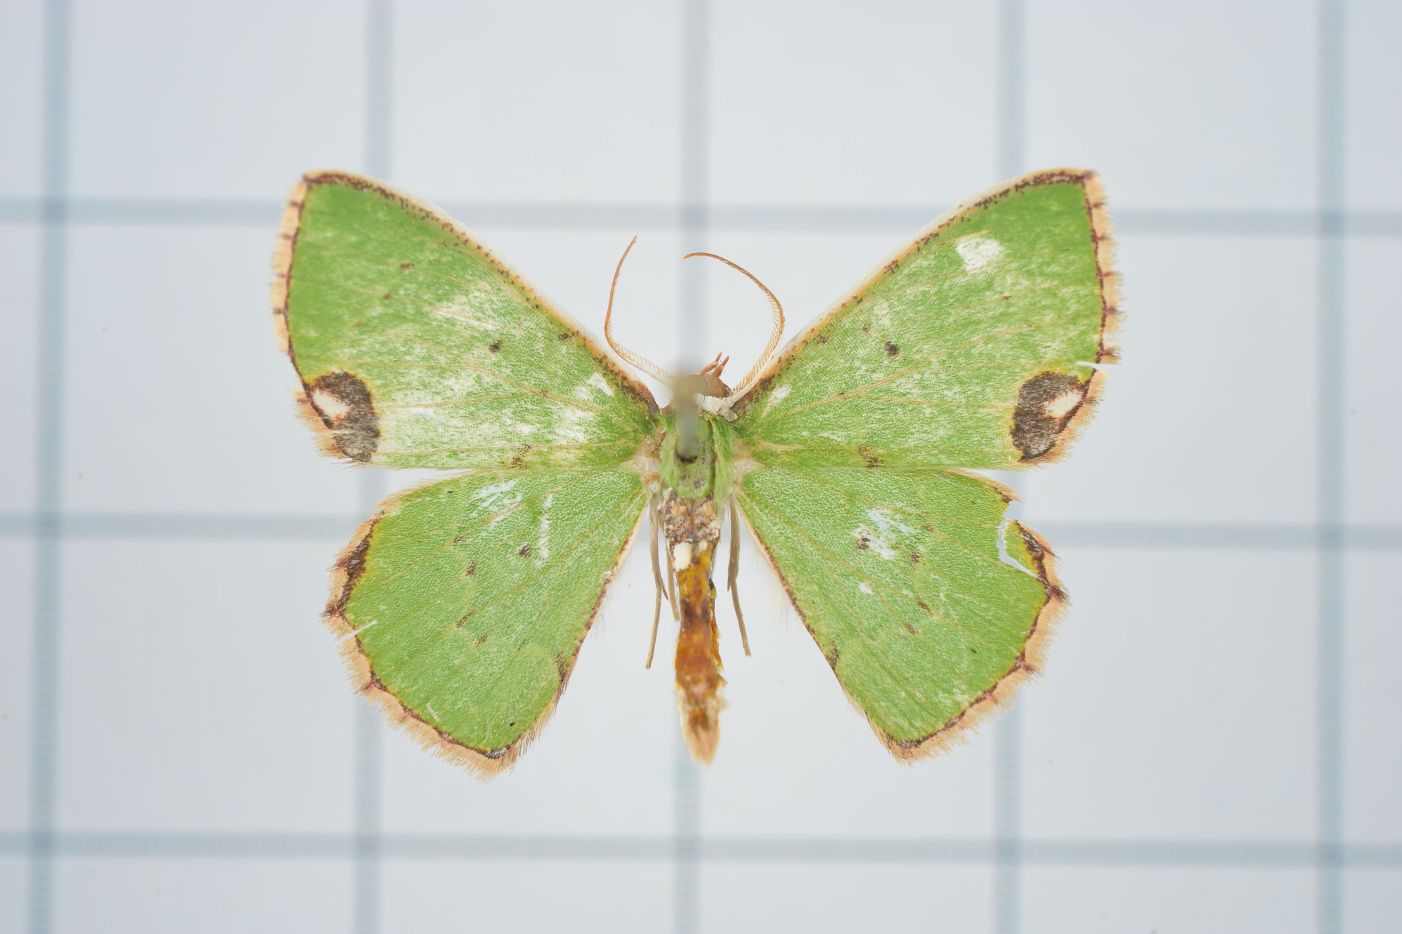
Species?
Spaniocentra hollowayi
